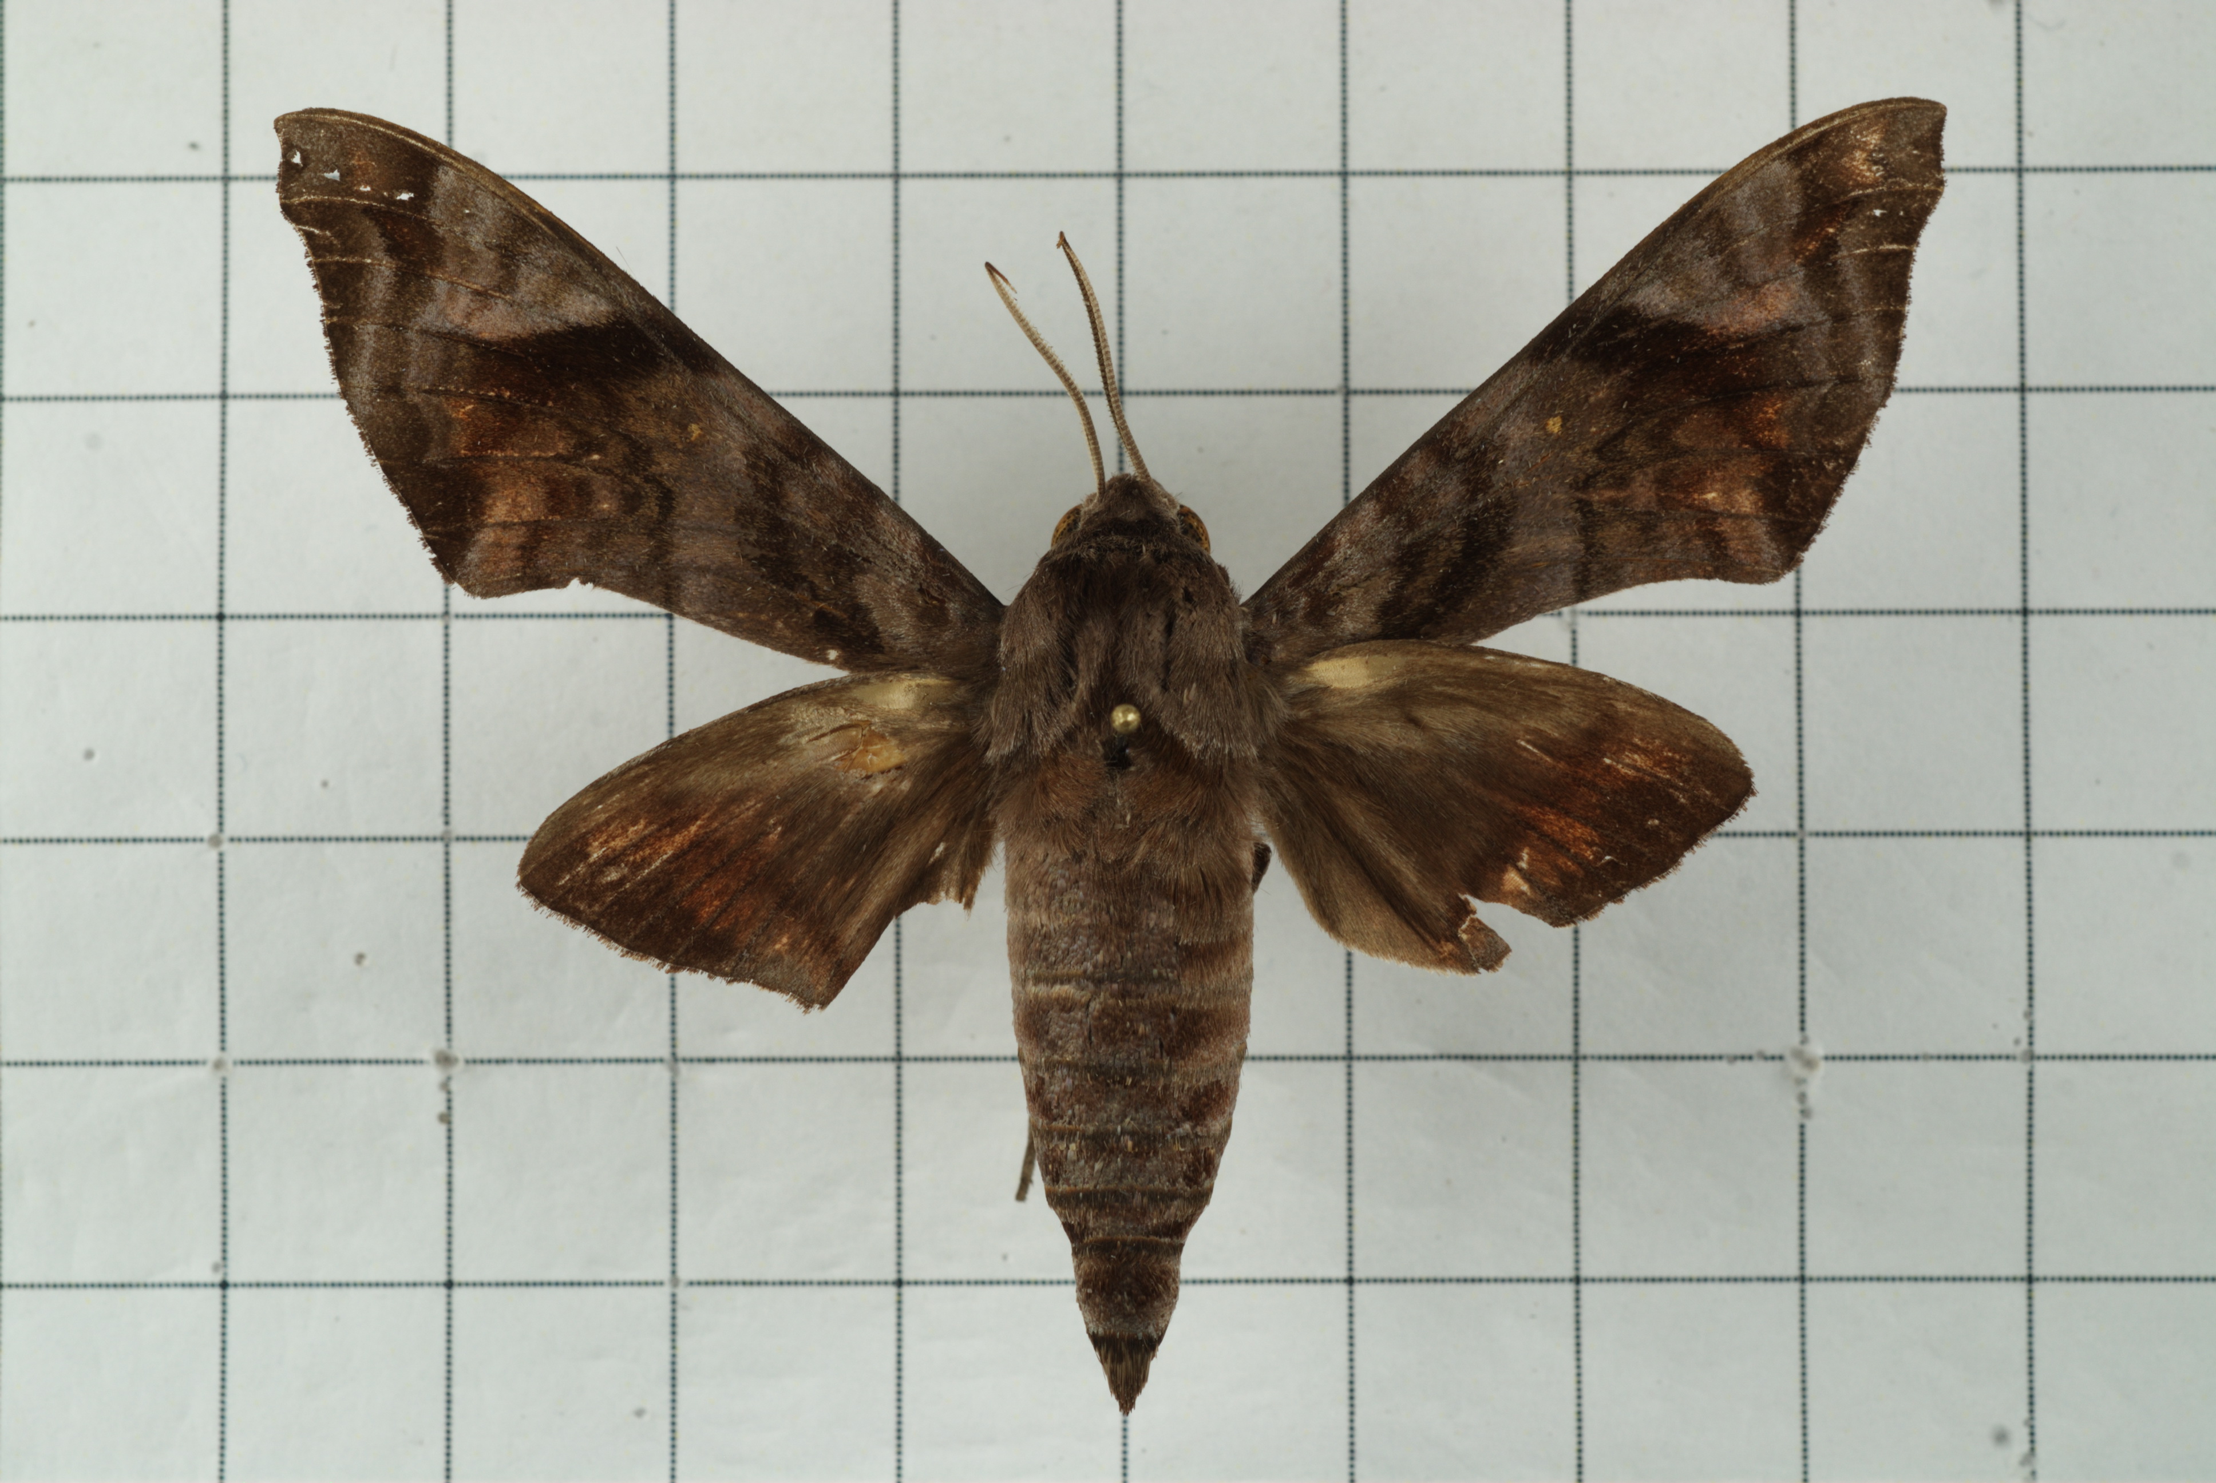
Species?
Acosmeryx castanea
